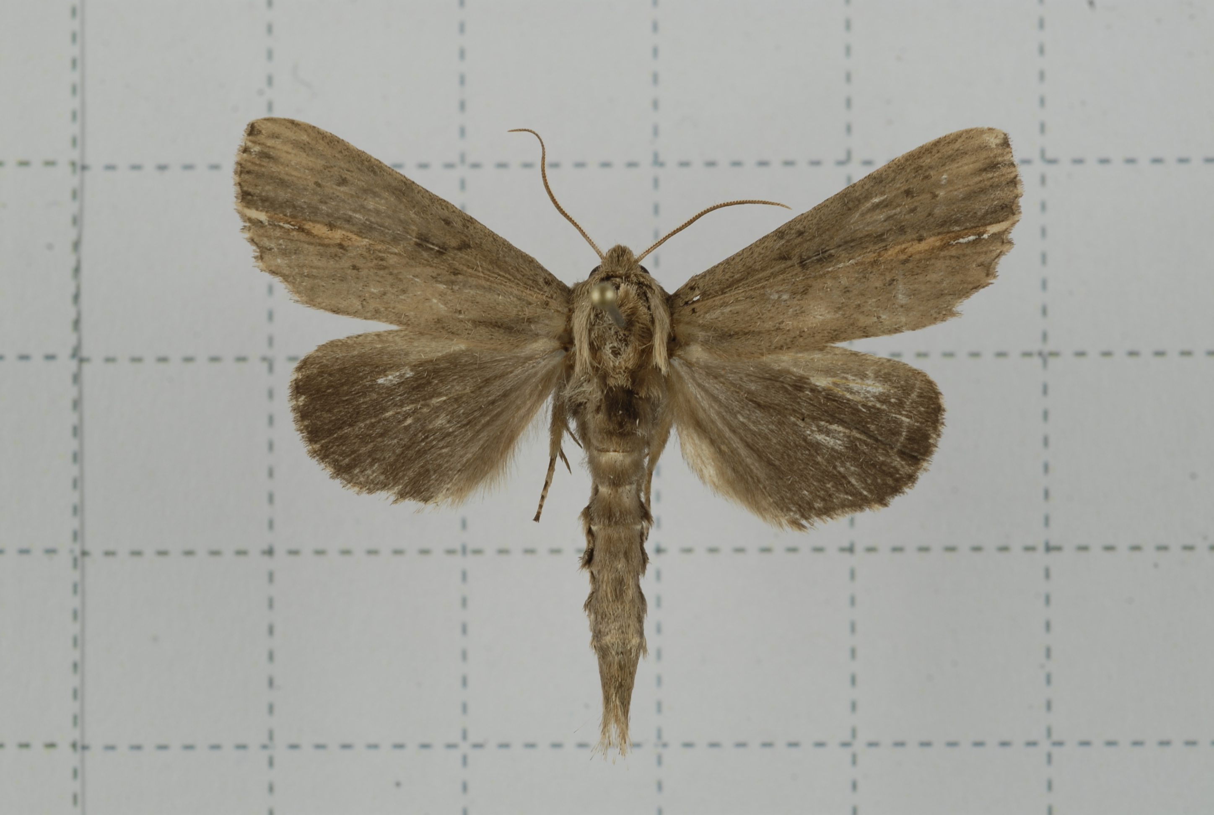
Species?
Ramesa albistriga
